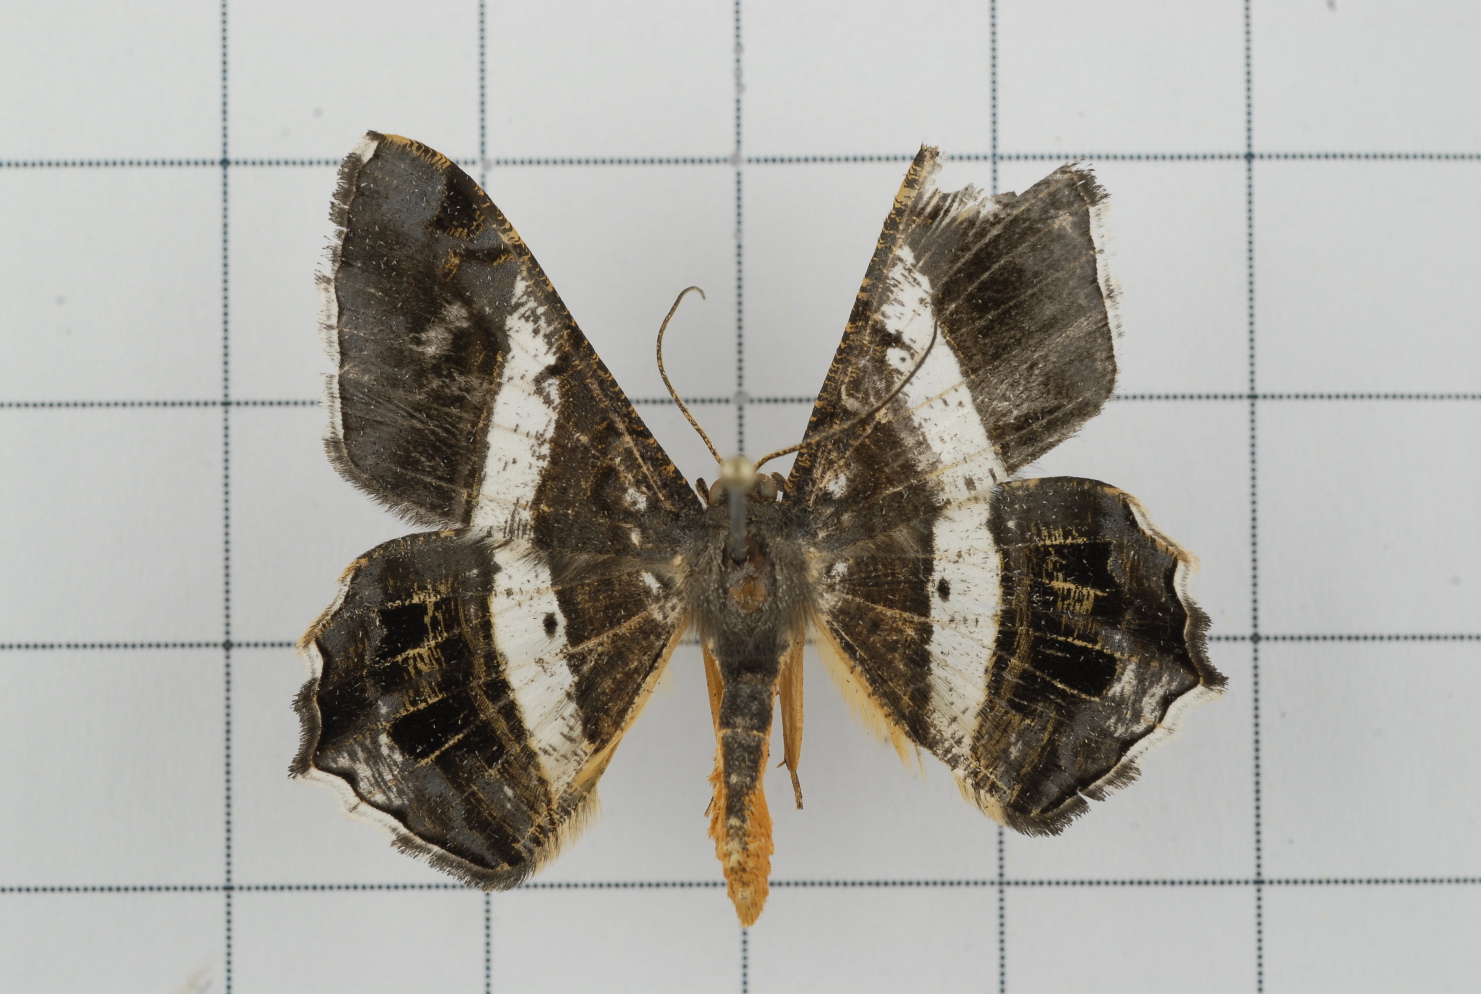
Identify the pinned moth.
Chiasmia eleonora eleonora
